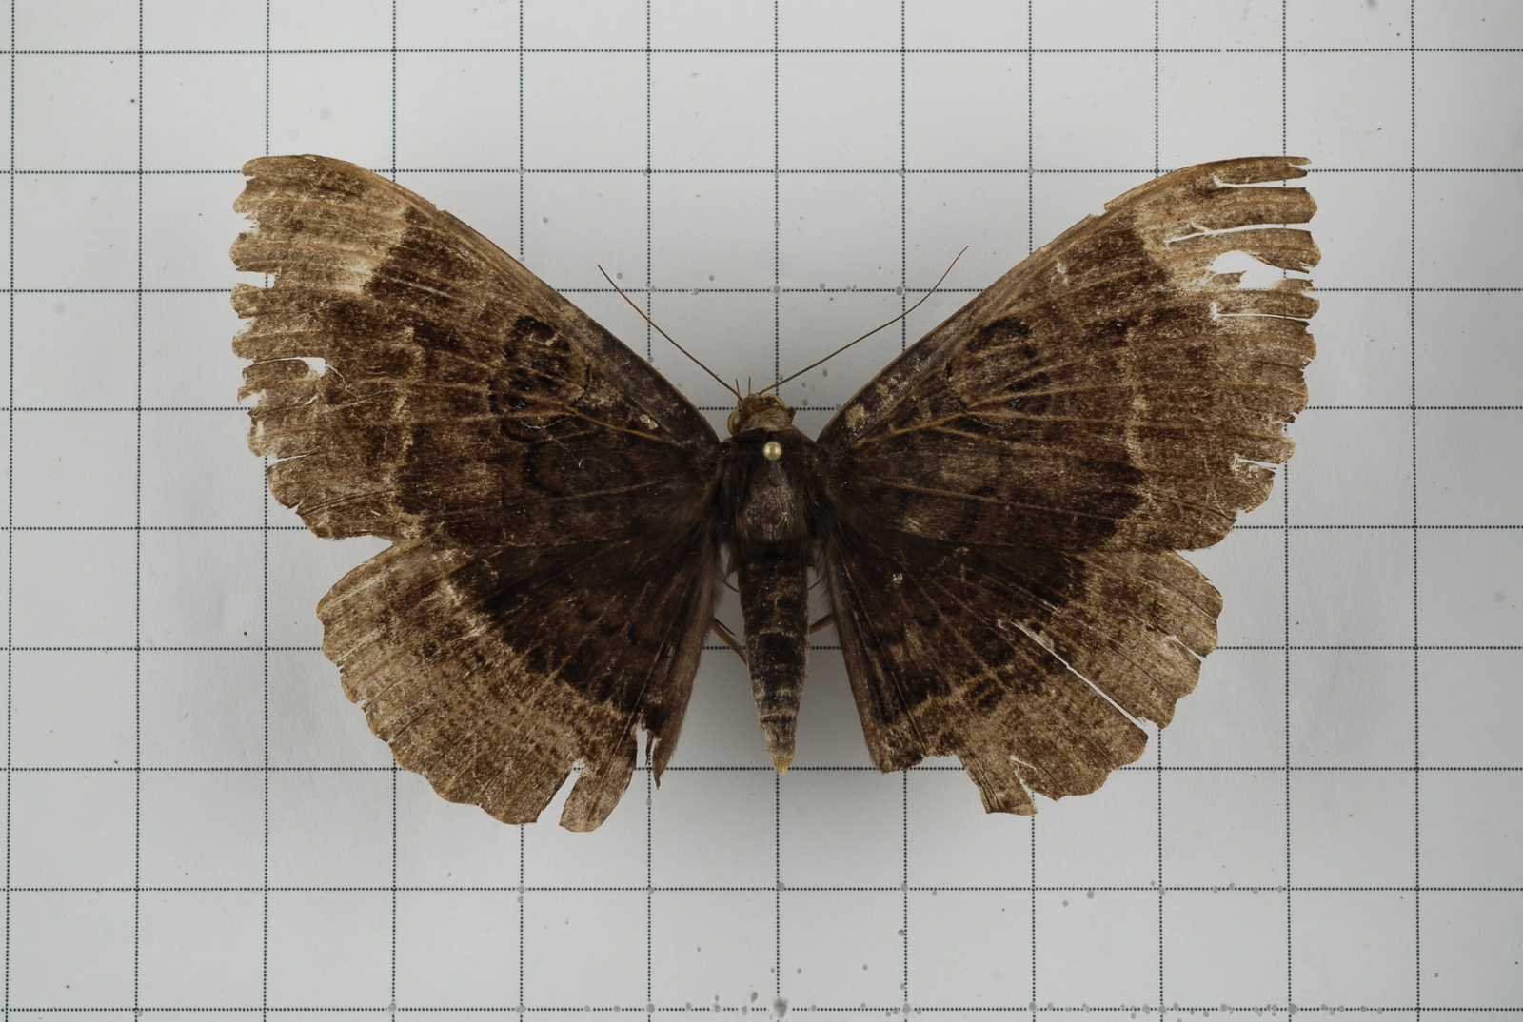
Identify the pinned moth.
Erebus caprimulgus caprimulgus
